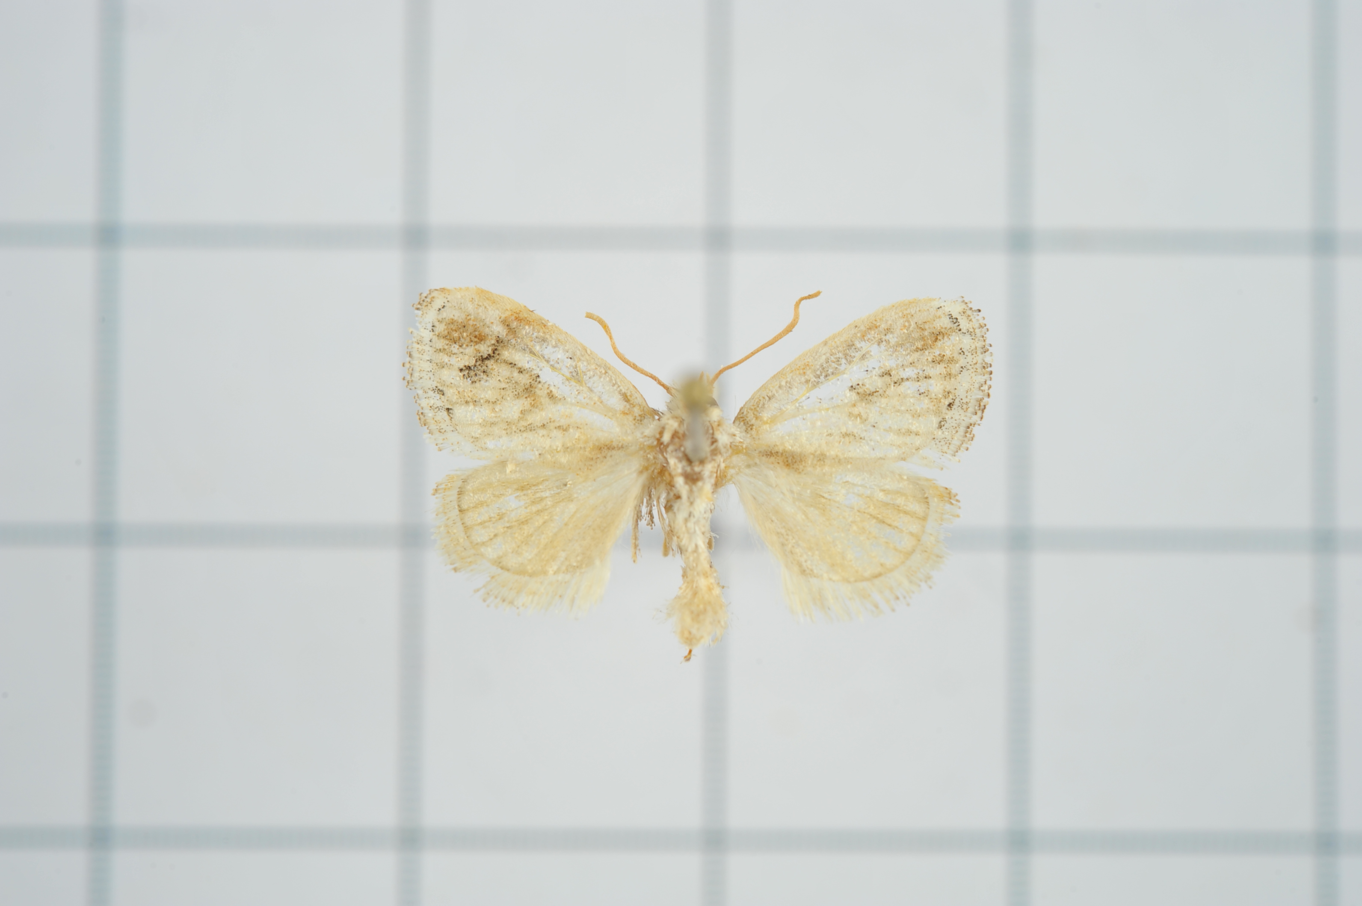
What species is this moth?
Narosa nigrisigna
